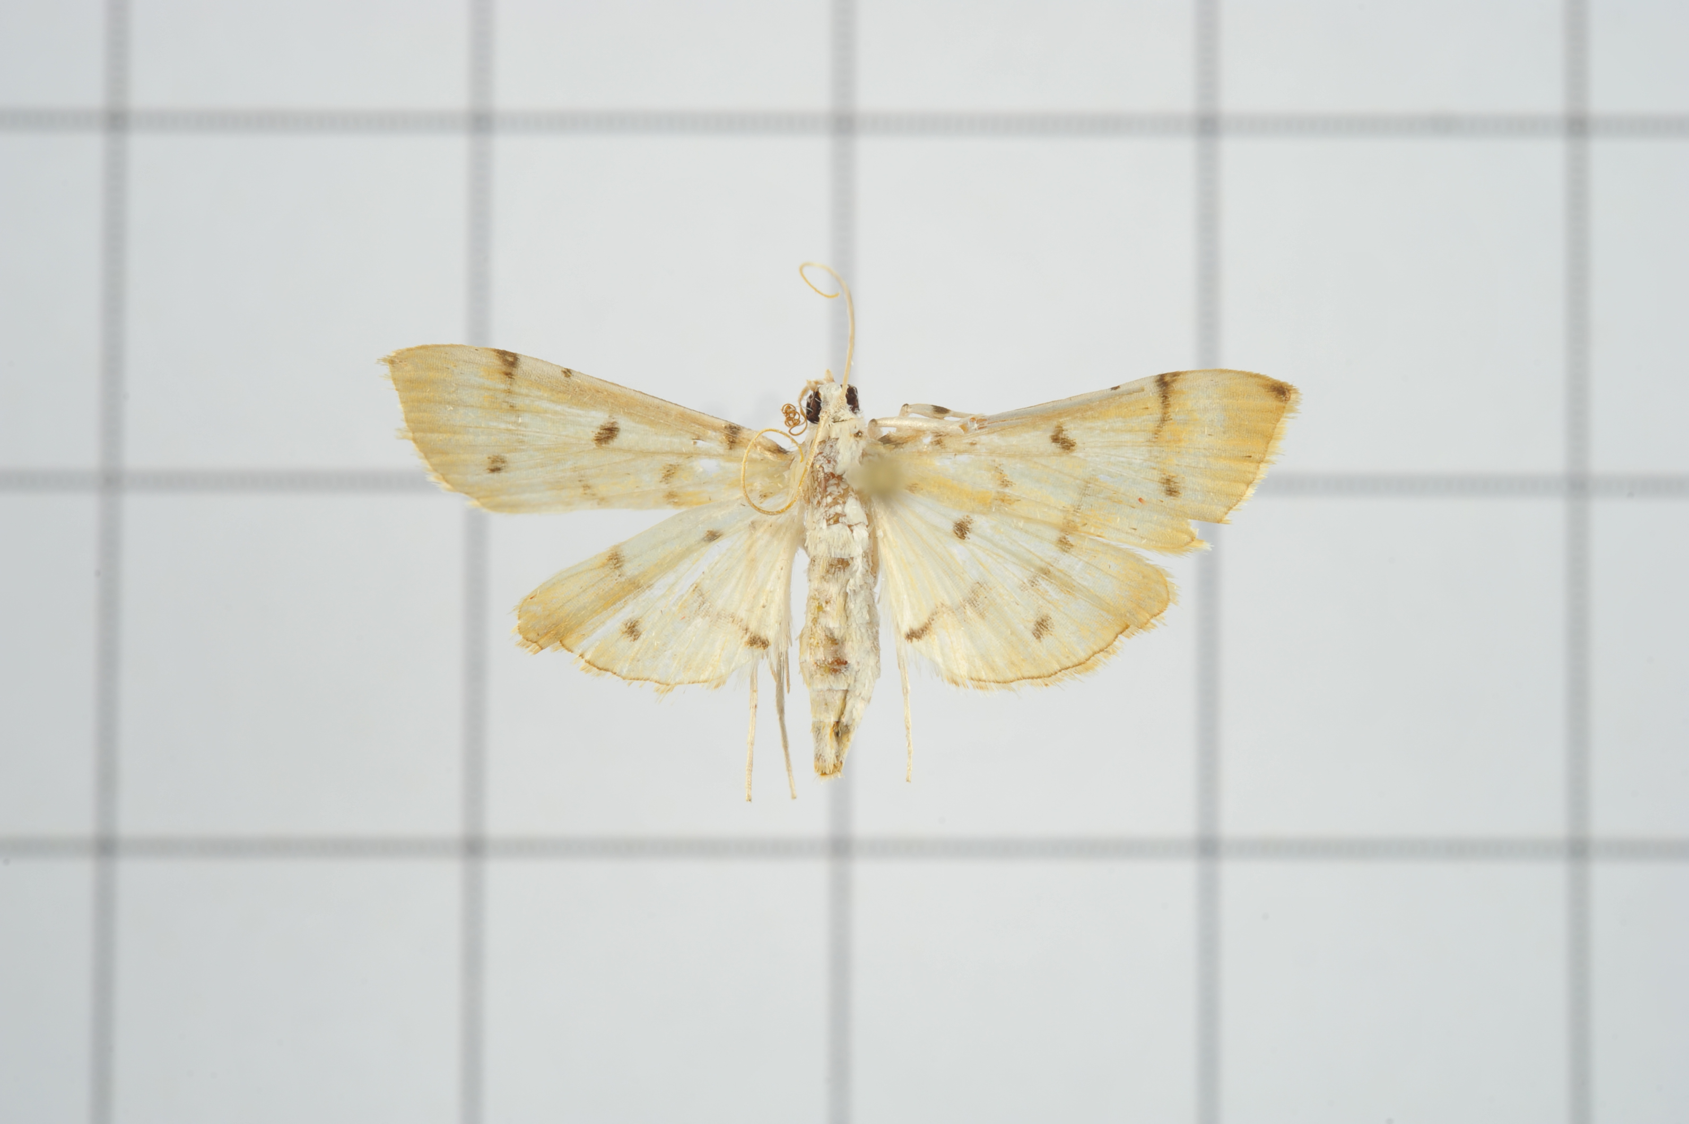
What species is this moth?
Pycnarmon aeriferalis
